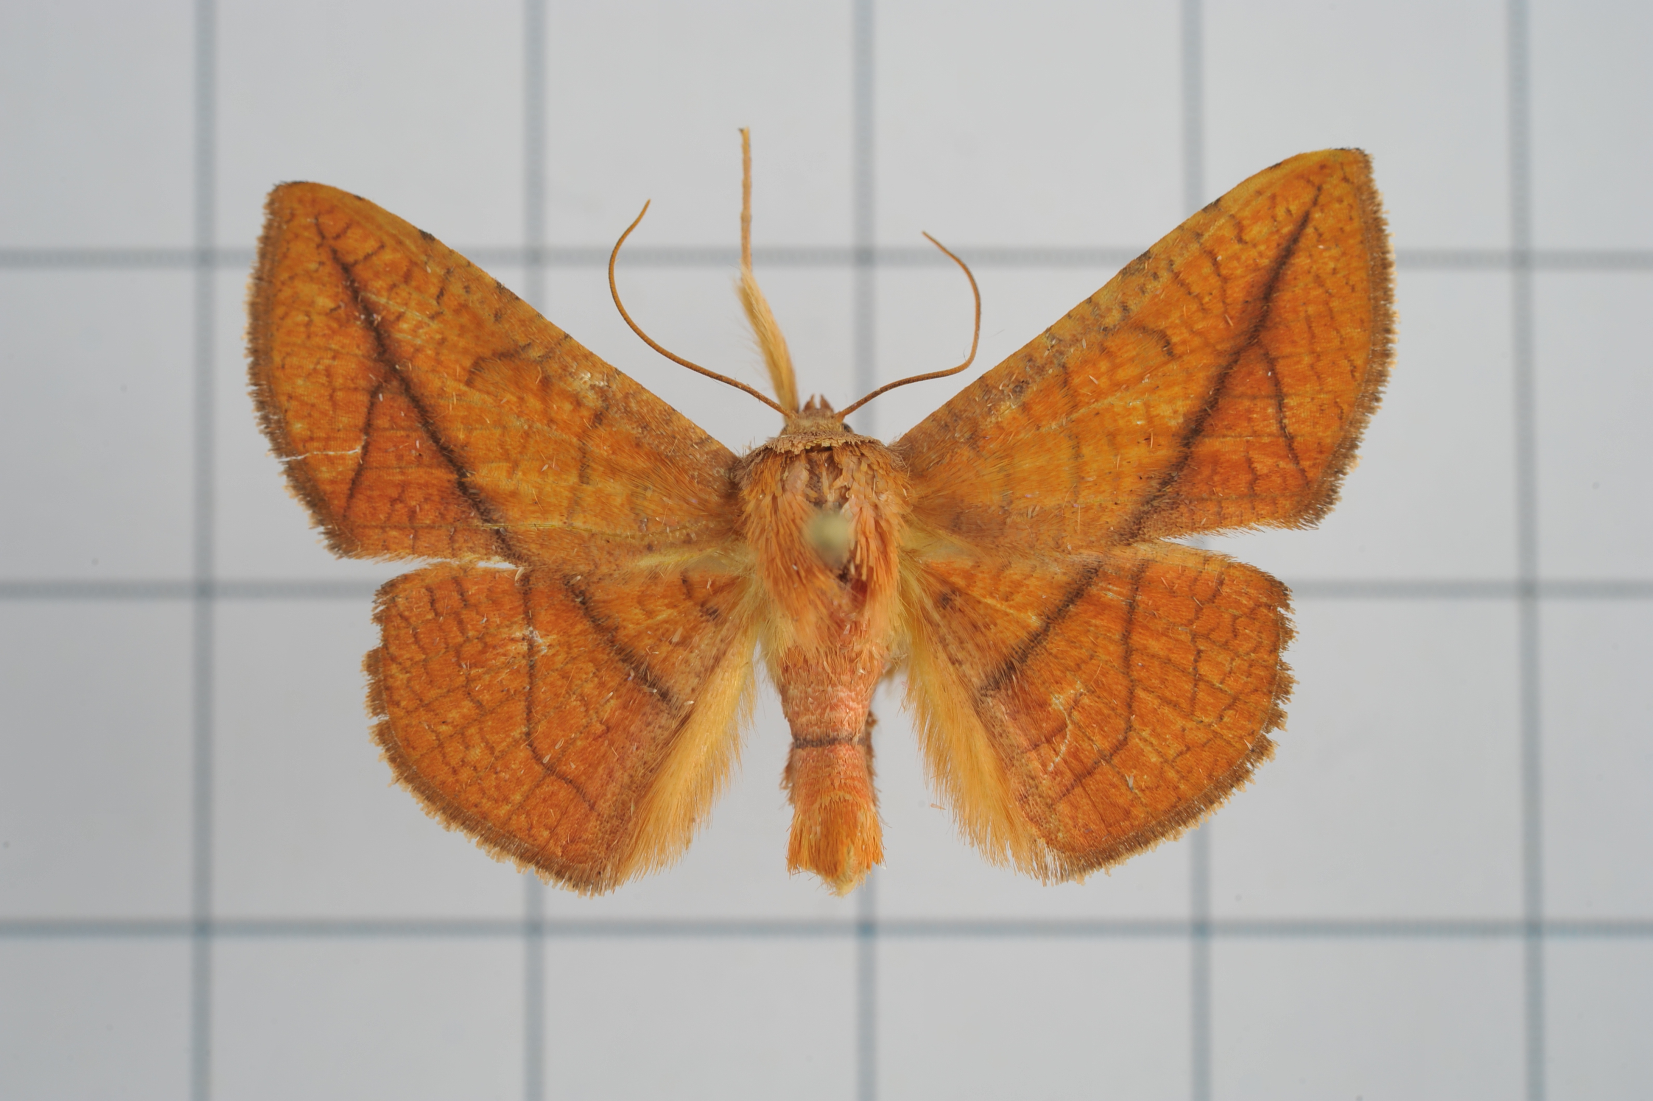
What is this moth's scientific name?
Sonagara strigipennis
